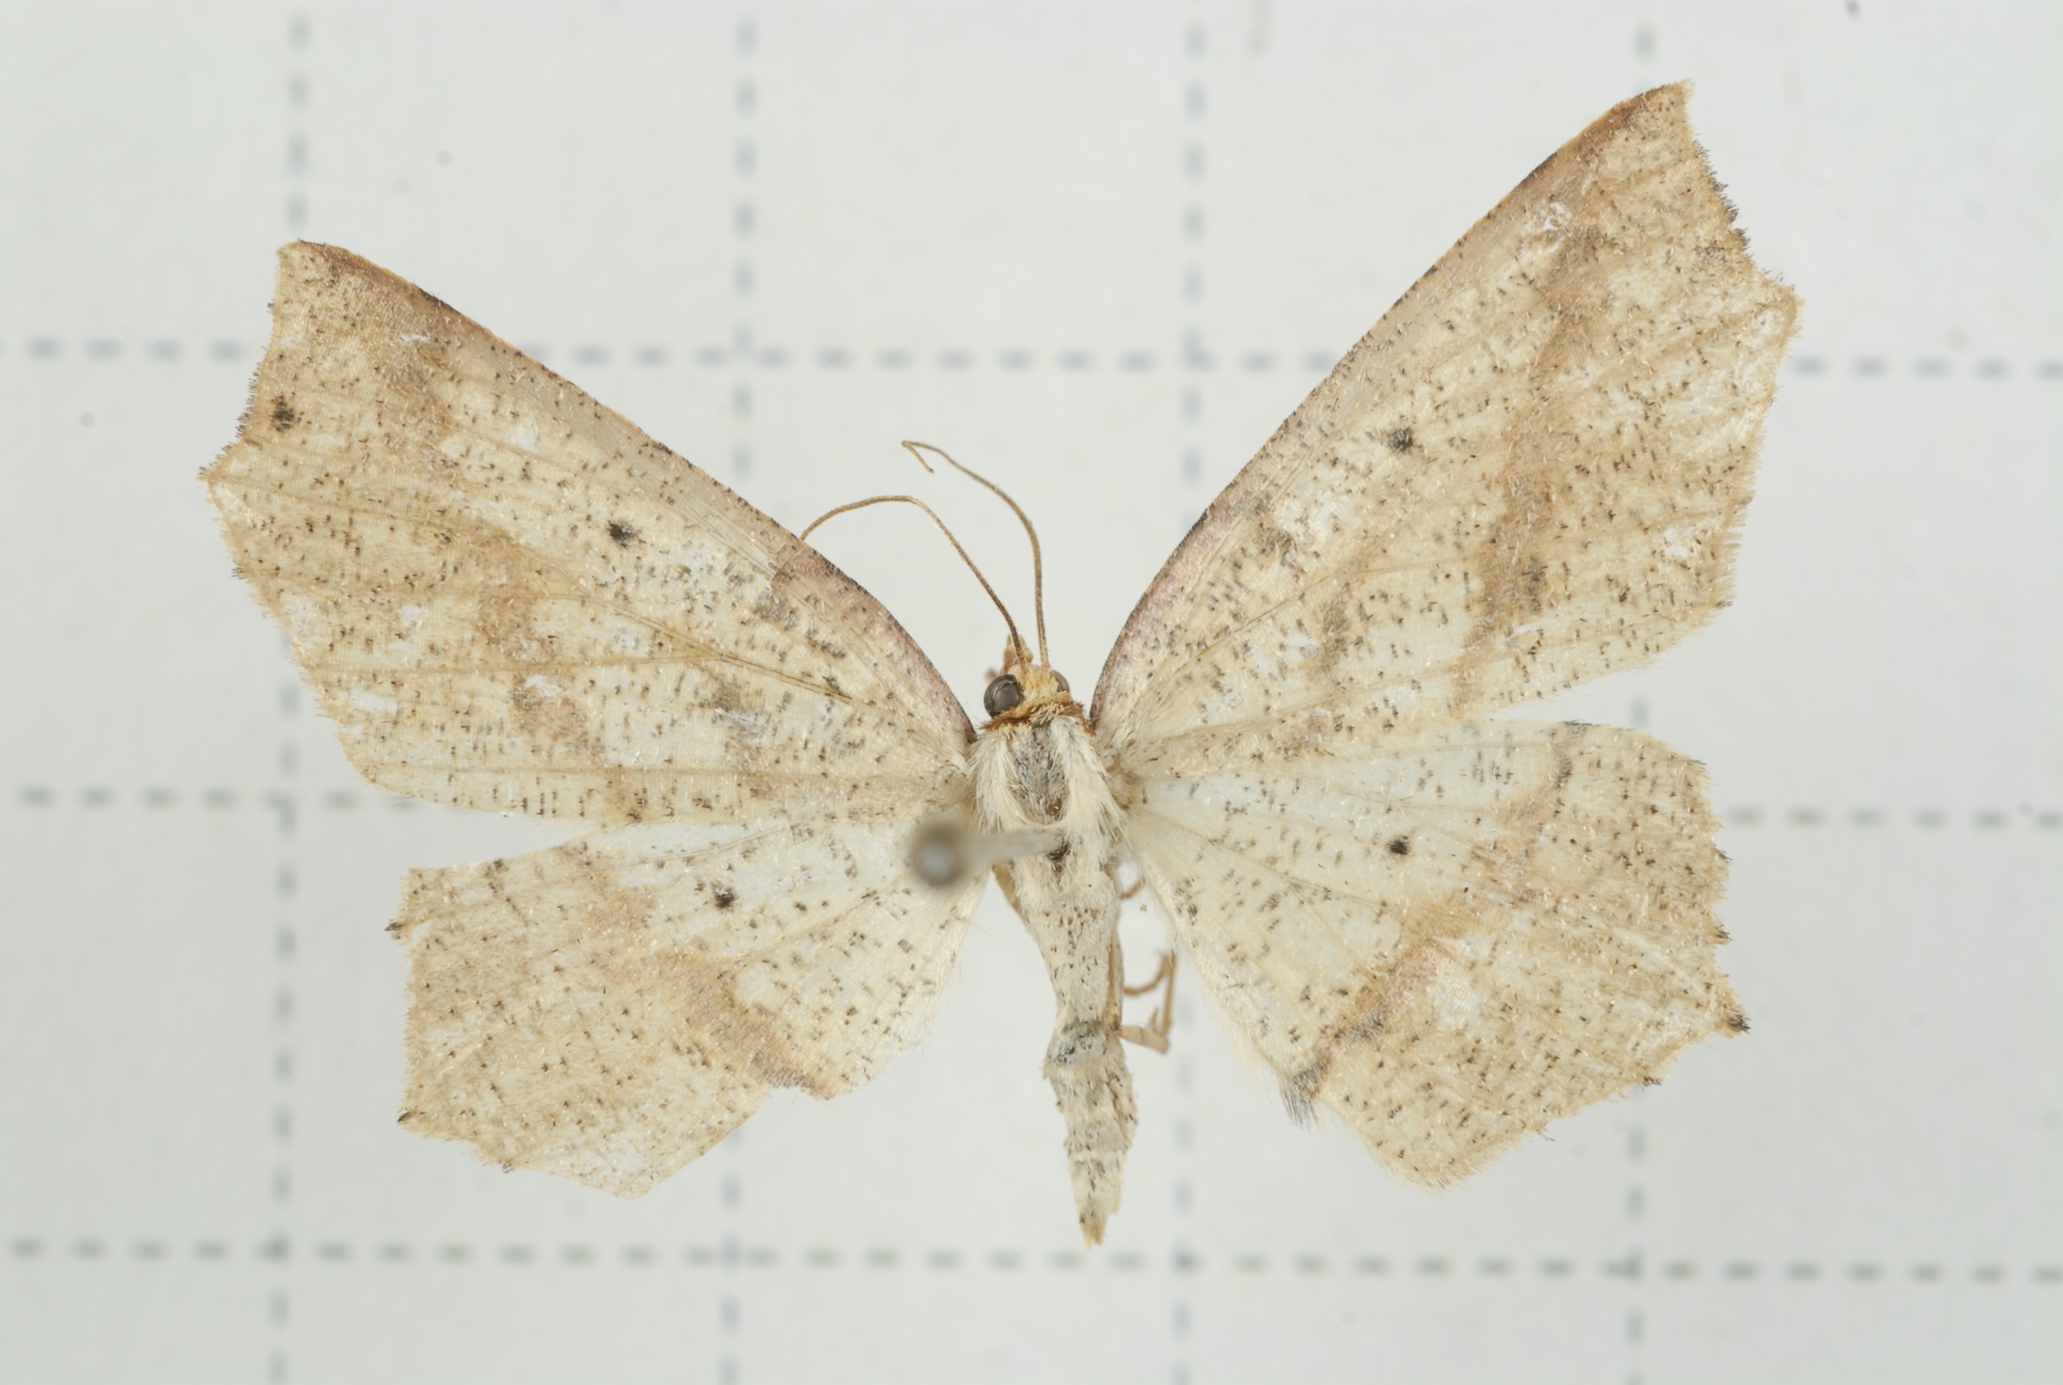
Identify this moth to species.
Pareclipsis serrulata
